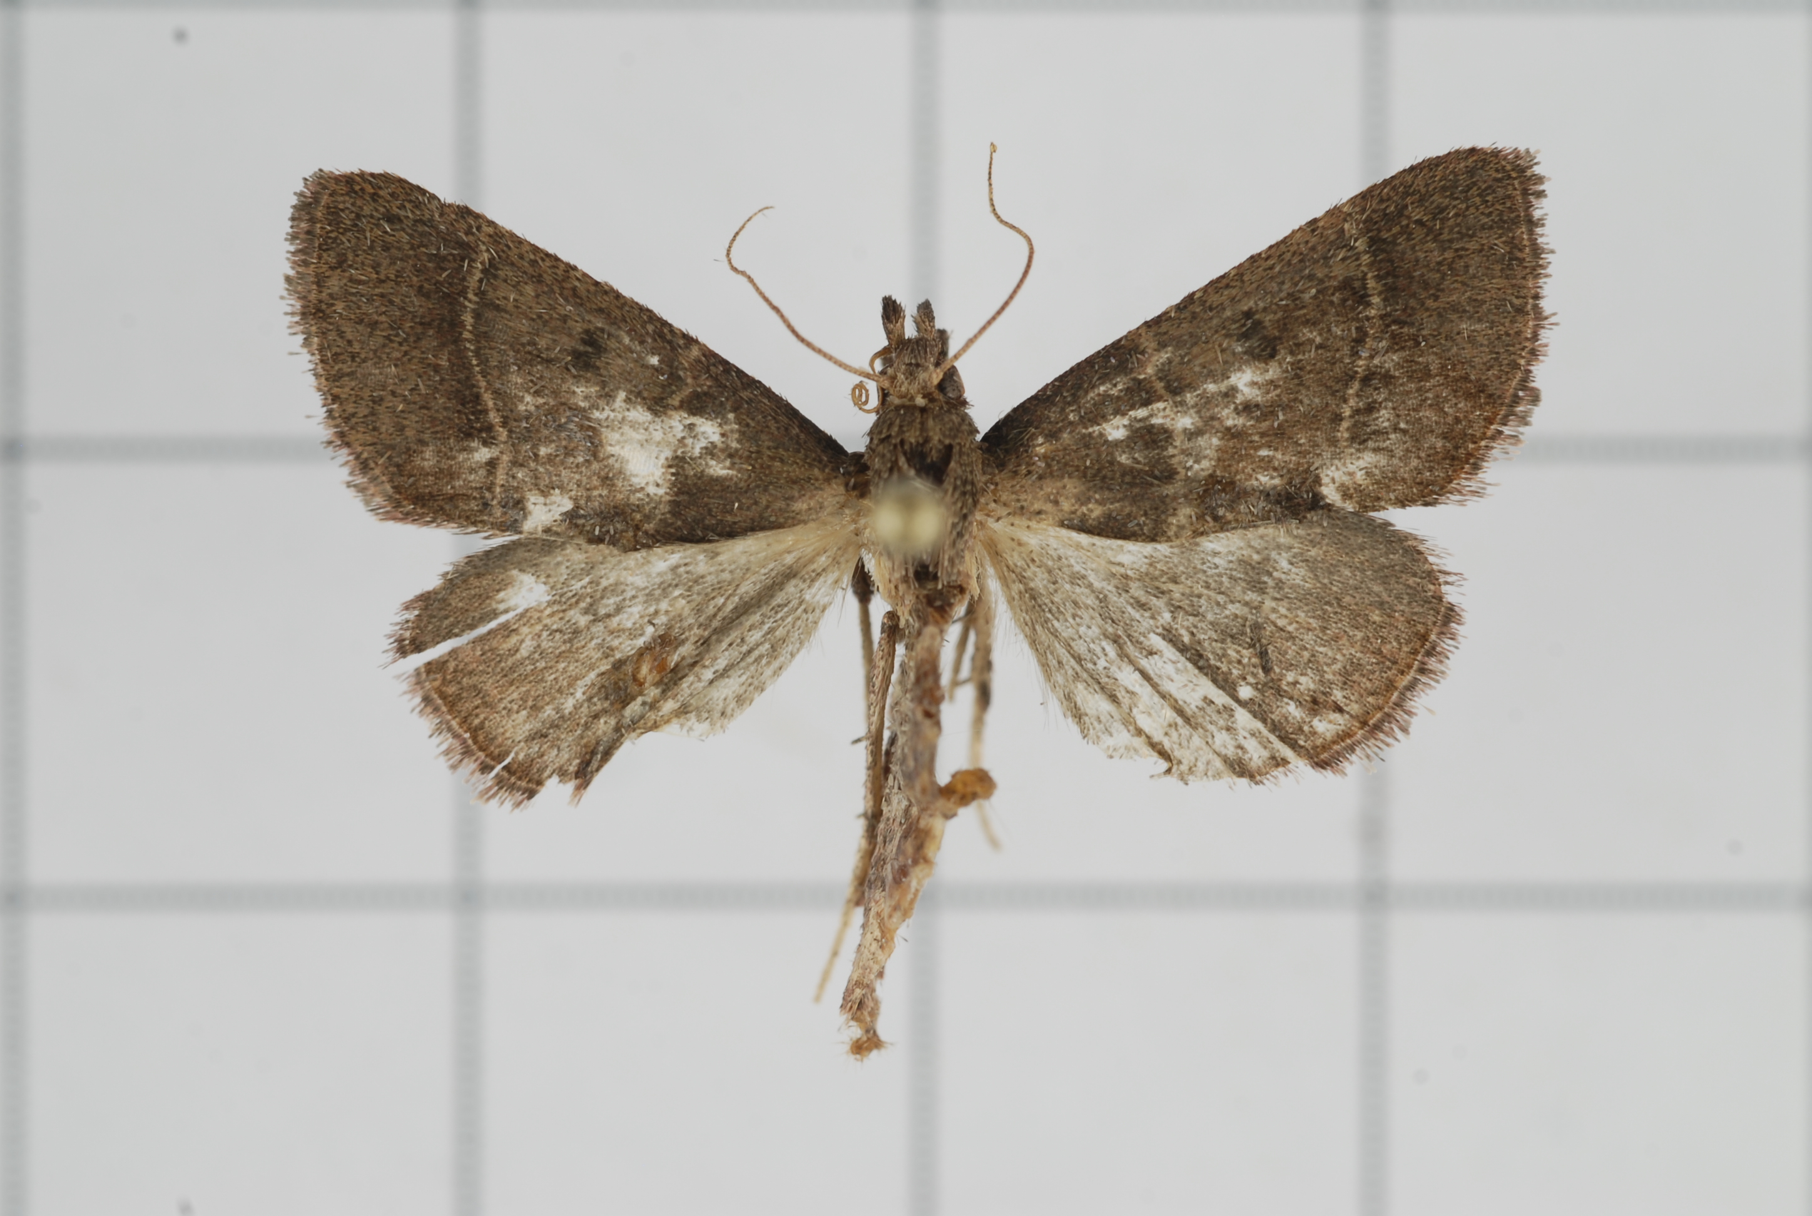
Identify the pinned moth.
Arippara indicator
